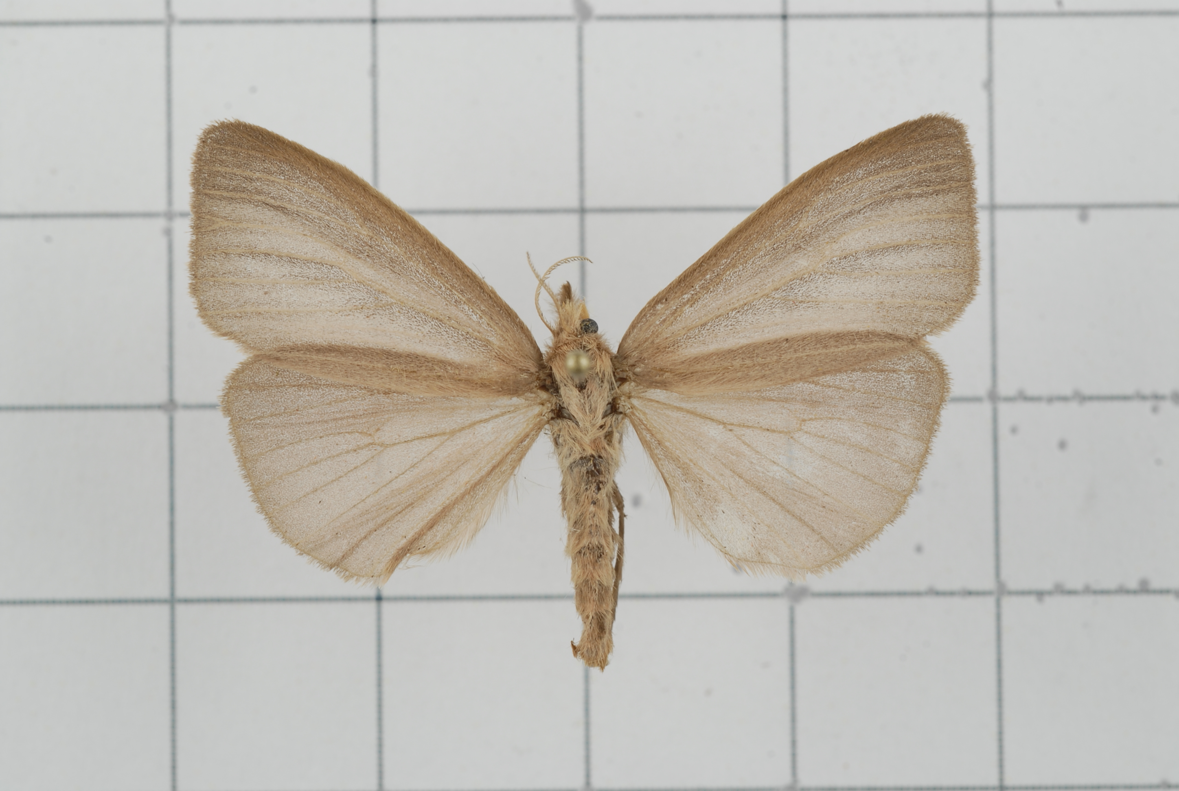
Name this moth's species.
Pantana substrigosa
